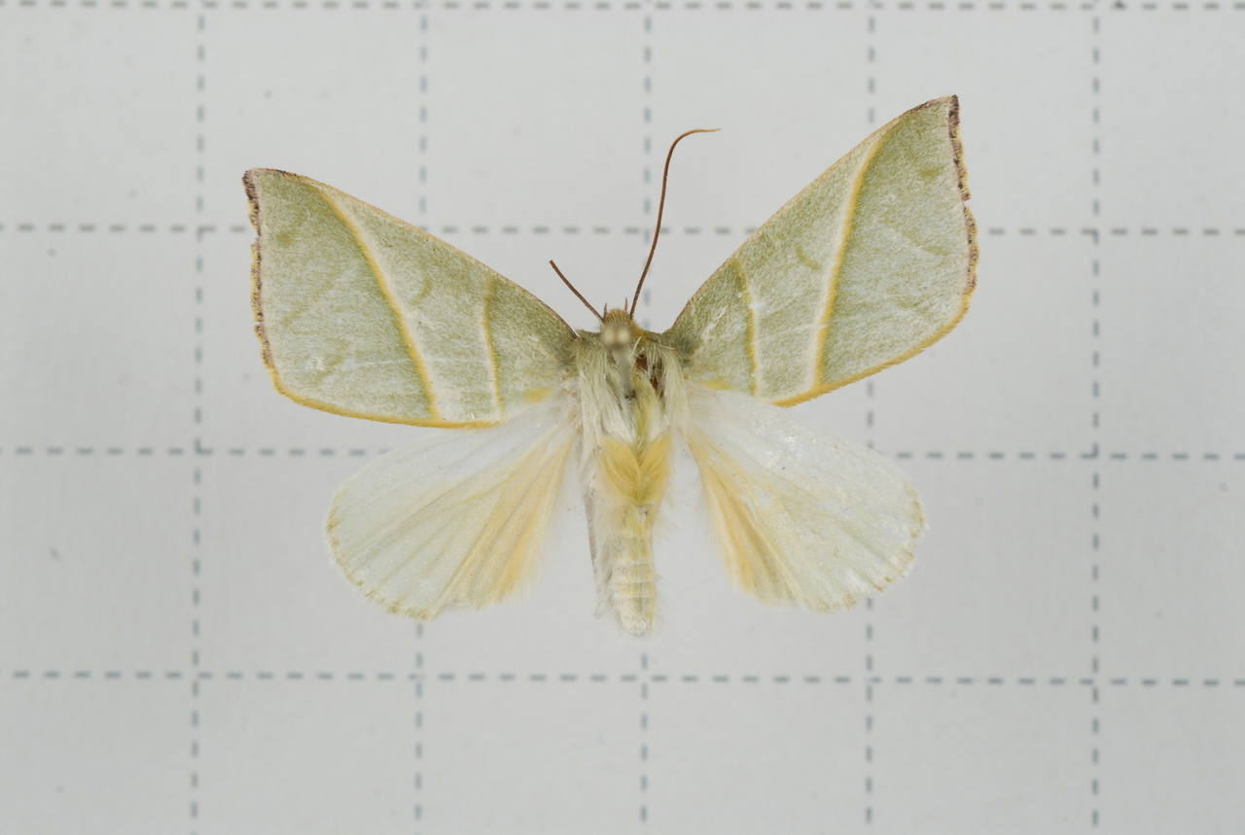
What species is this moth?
Hylophilodes tsukusensis
